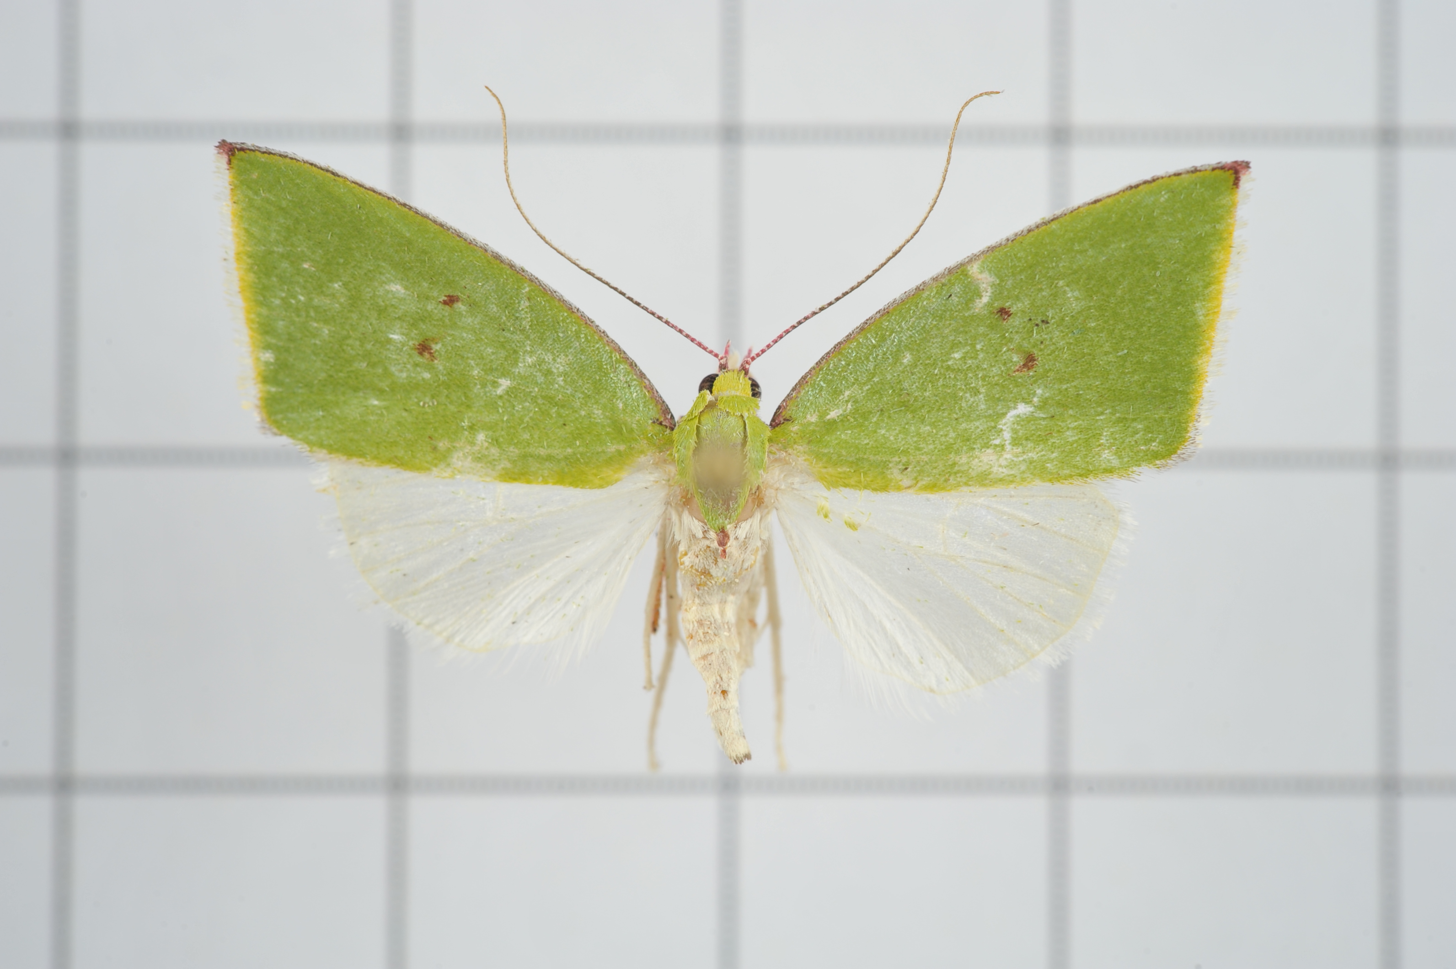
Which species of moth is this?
Tyana falcata
